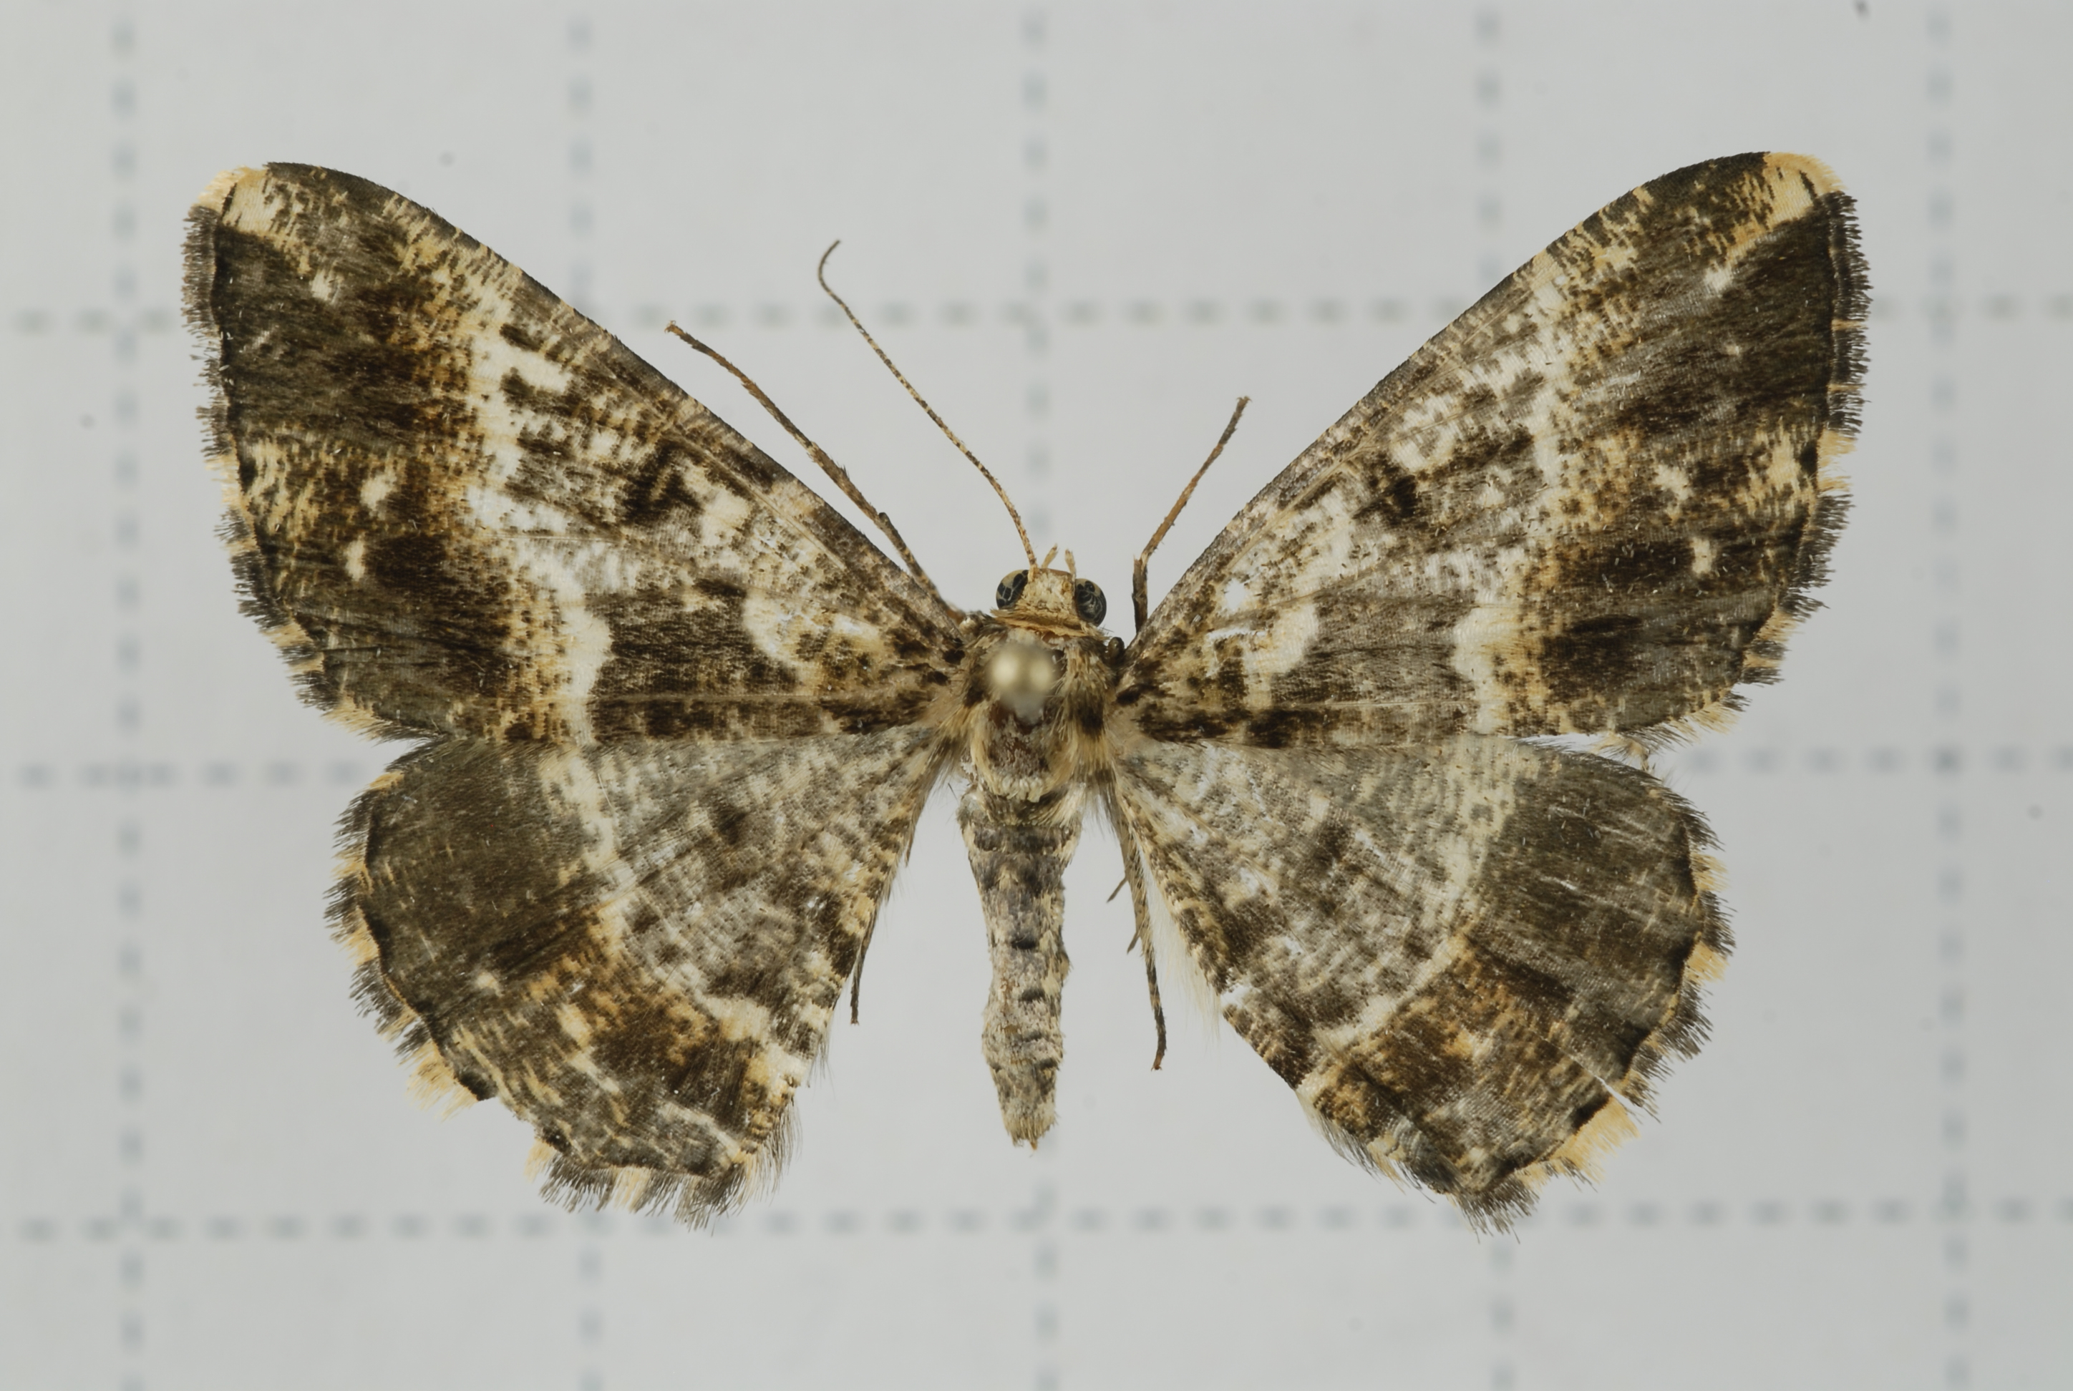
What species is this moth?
Harutaea flavizona
